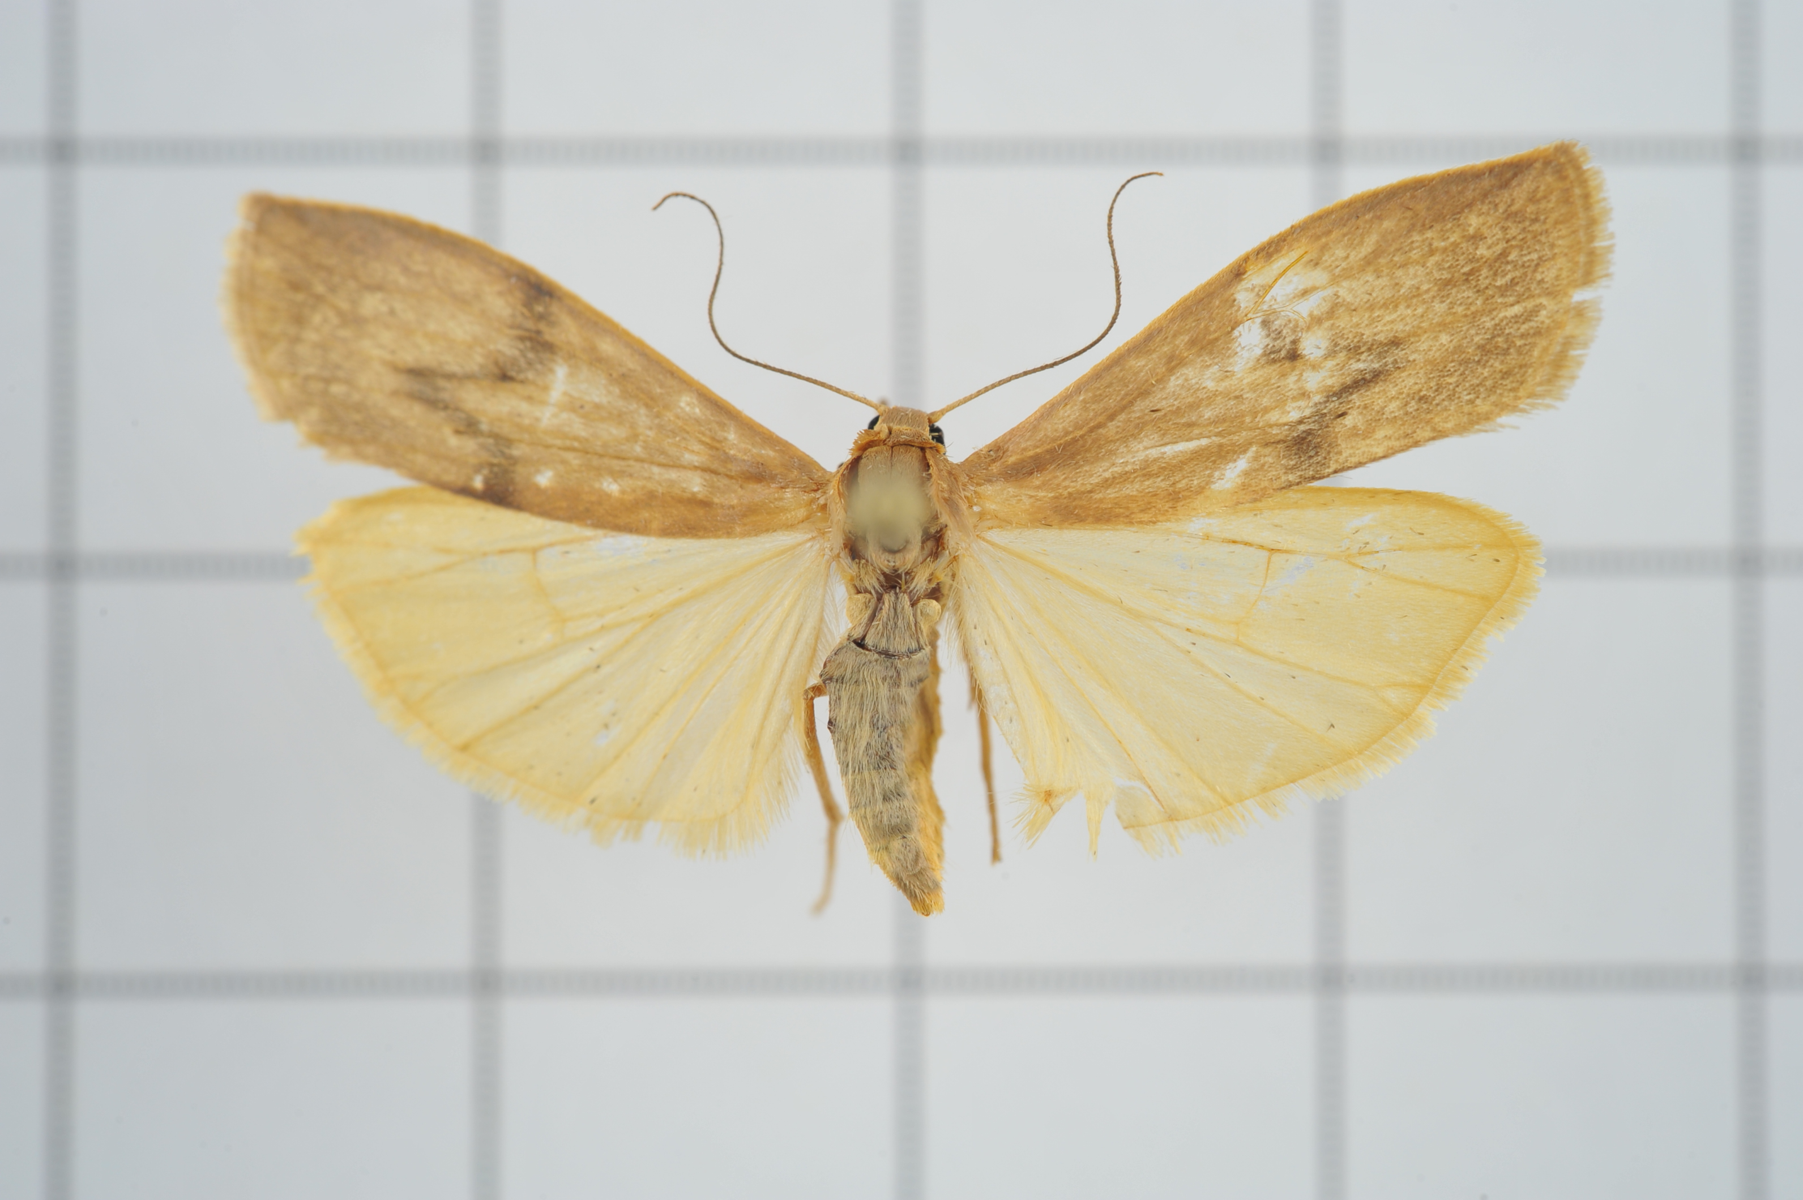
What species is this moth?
Teuloma tainebula
